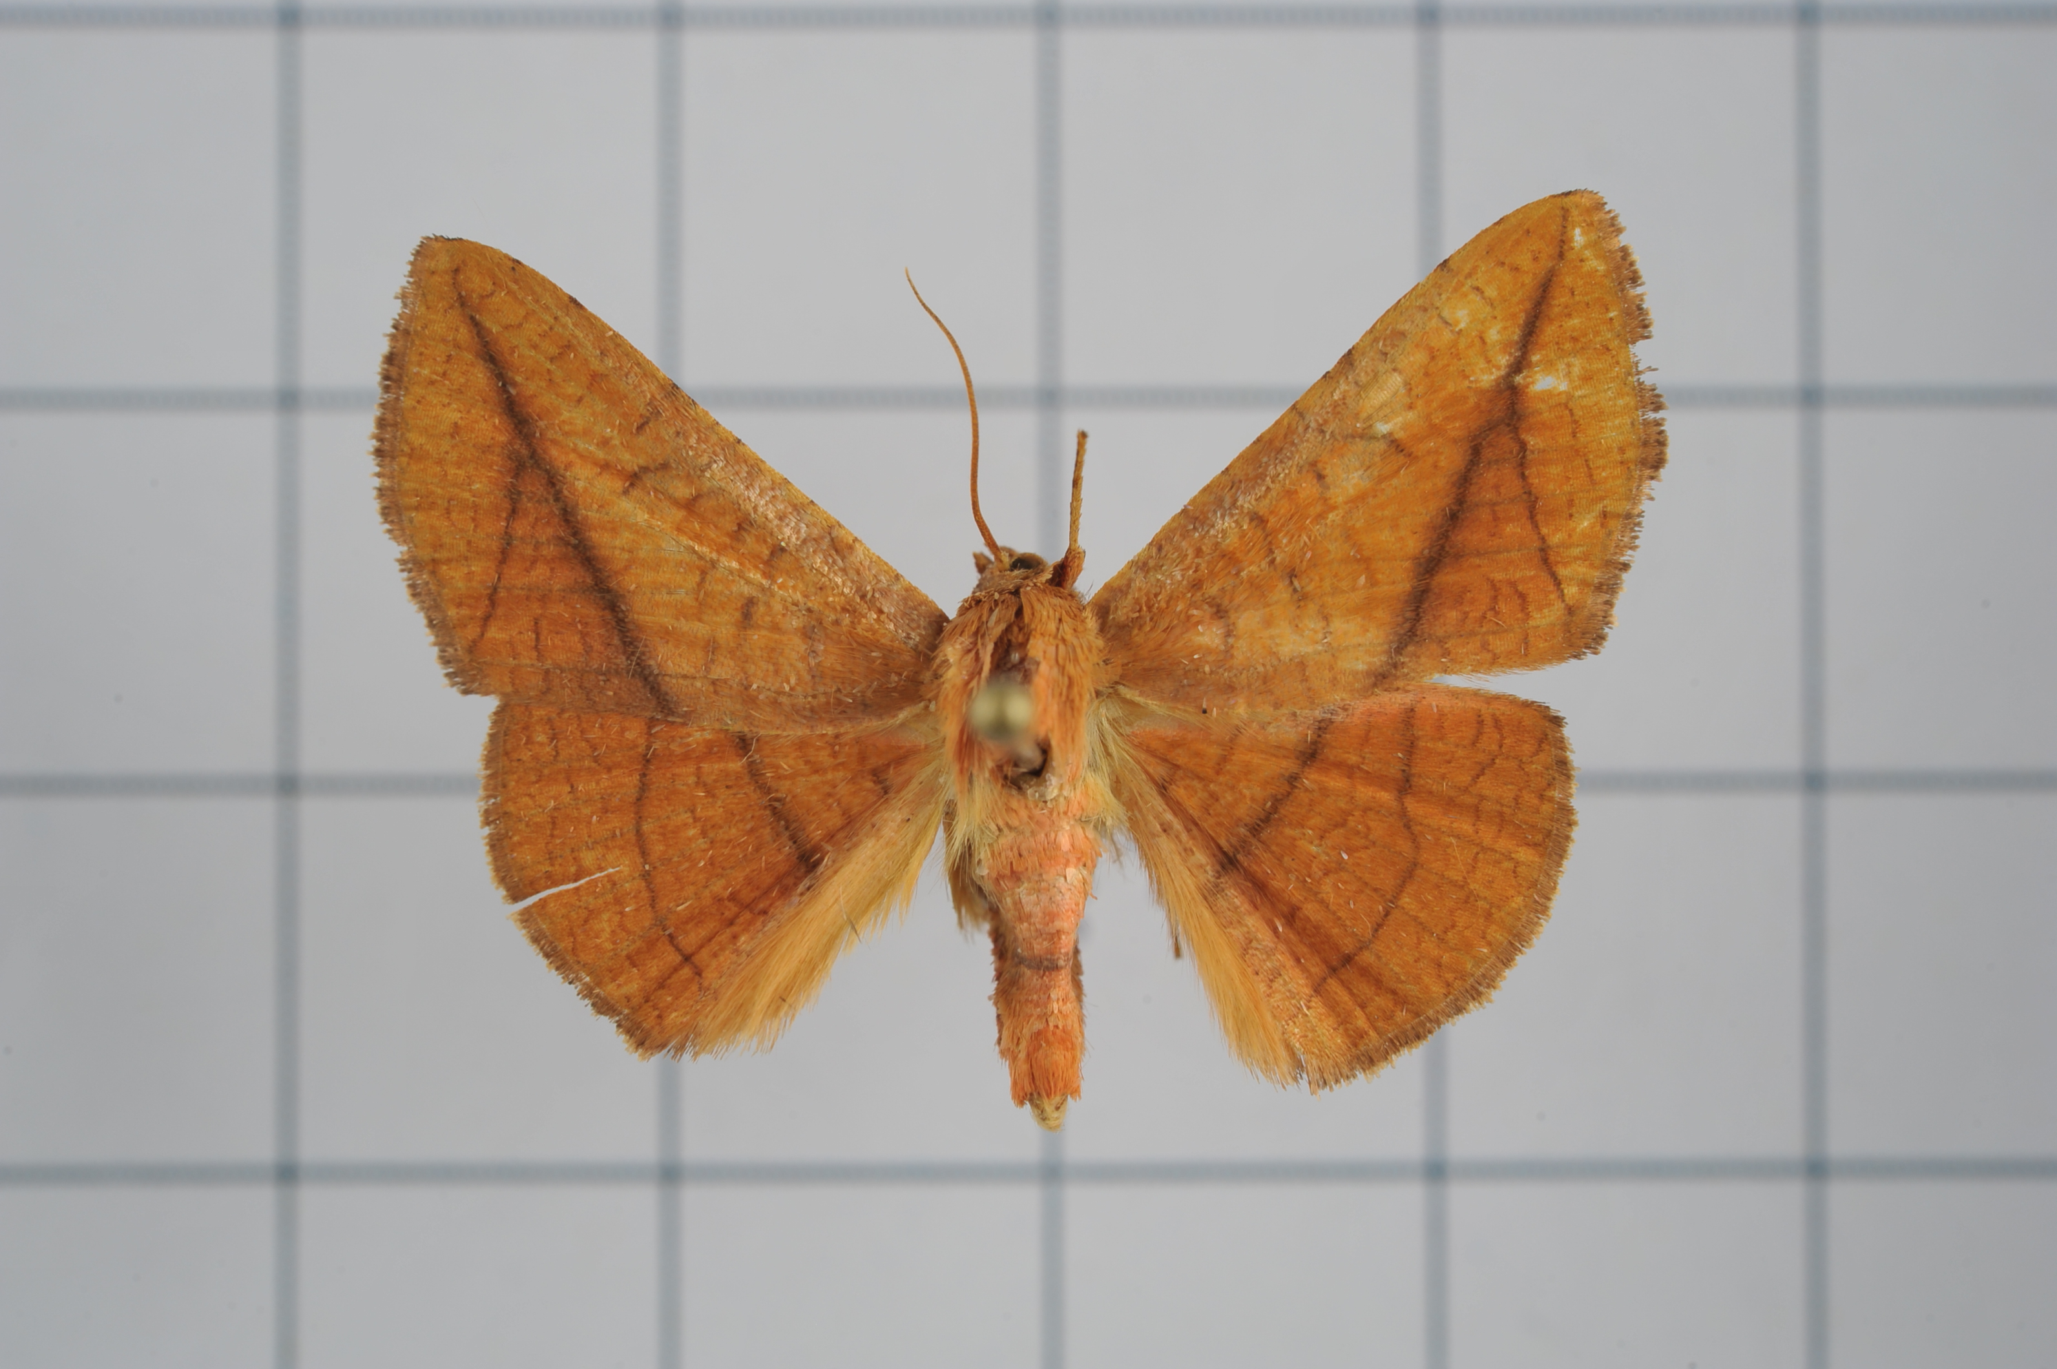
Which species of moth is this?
Sonagara strigipennis
